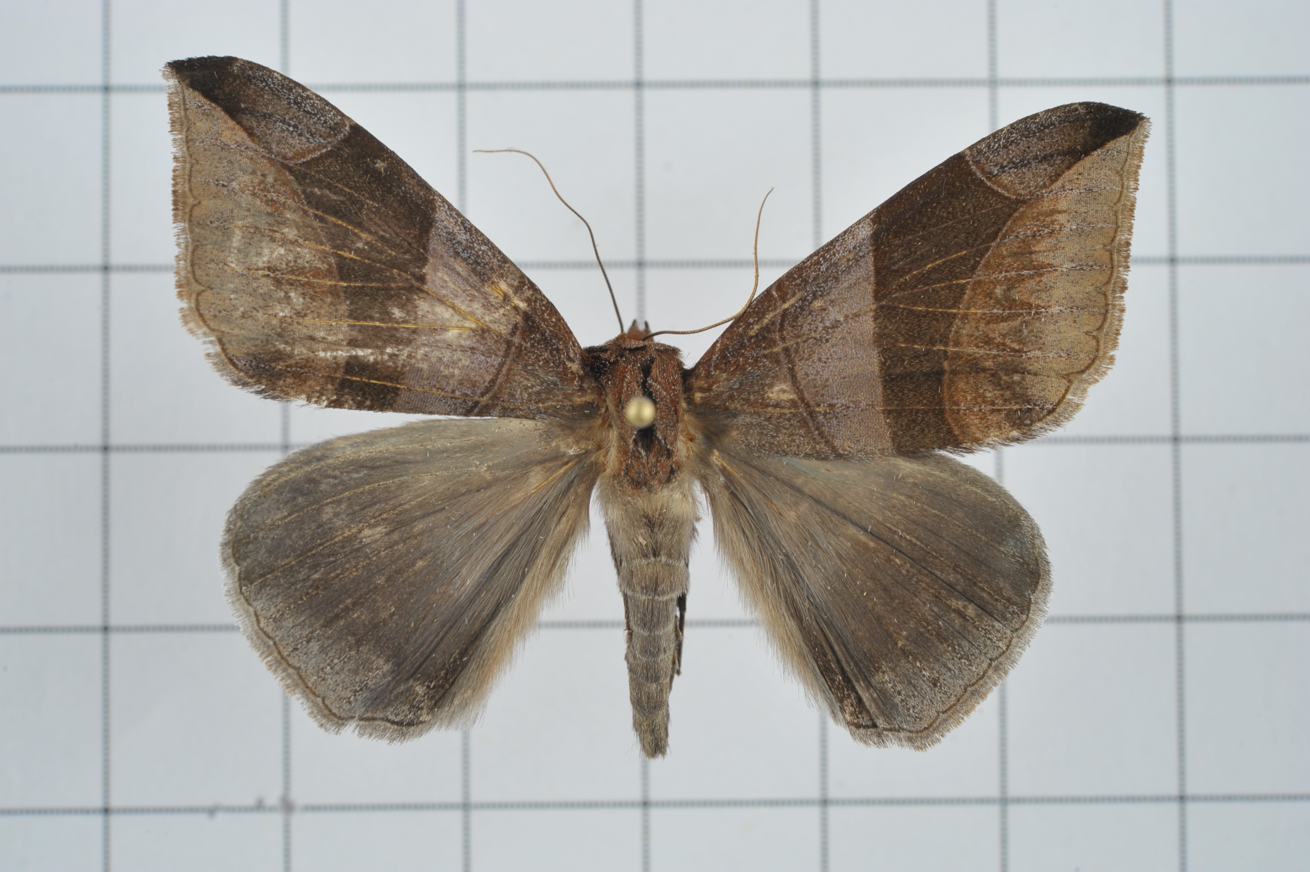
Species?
Bastilla maturata
